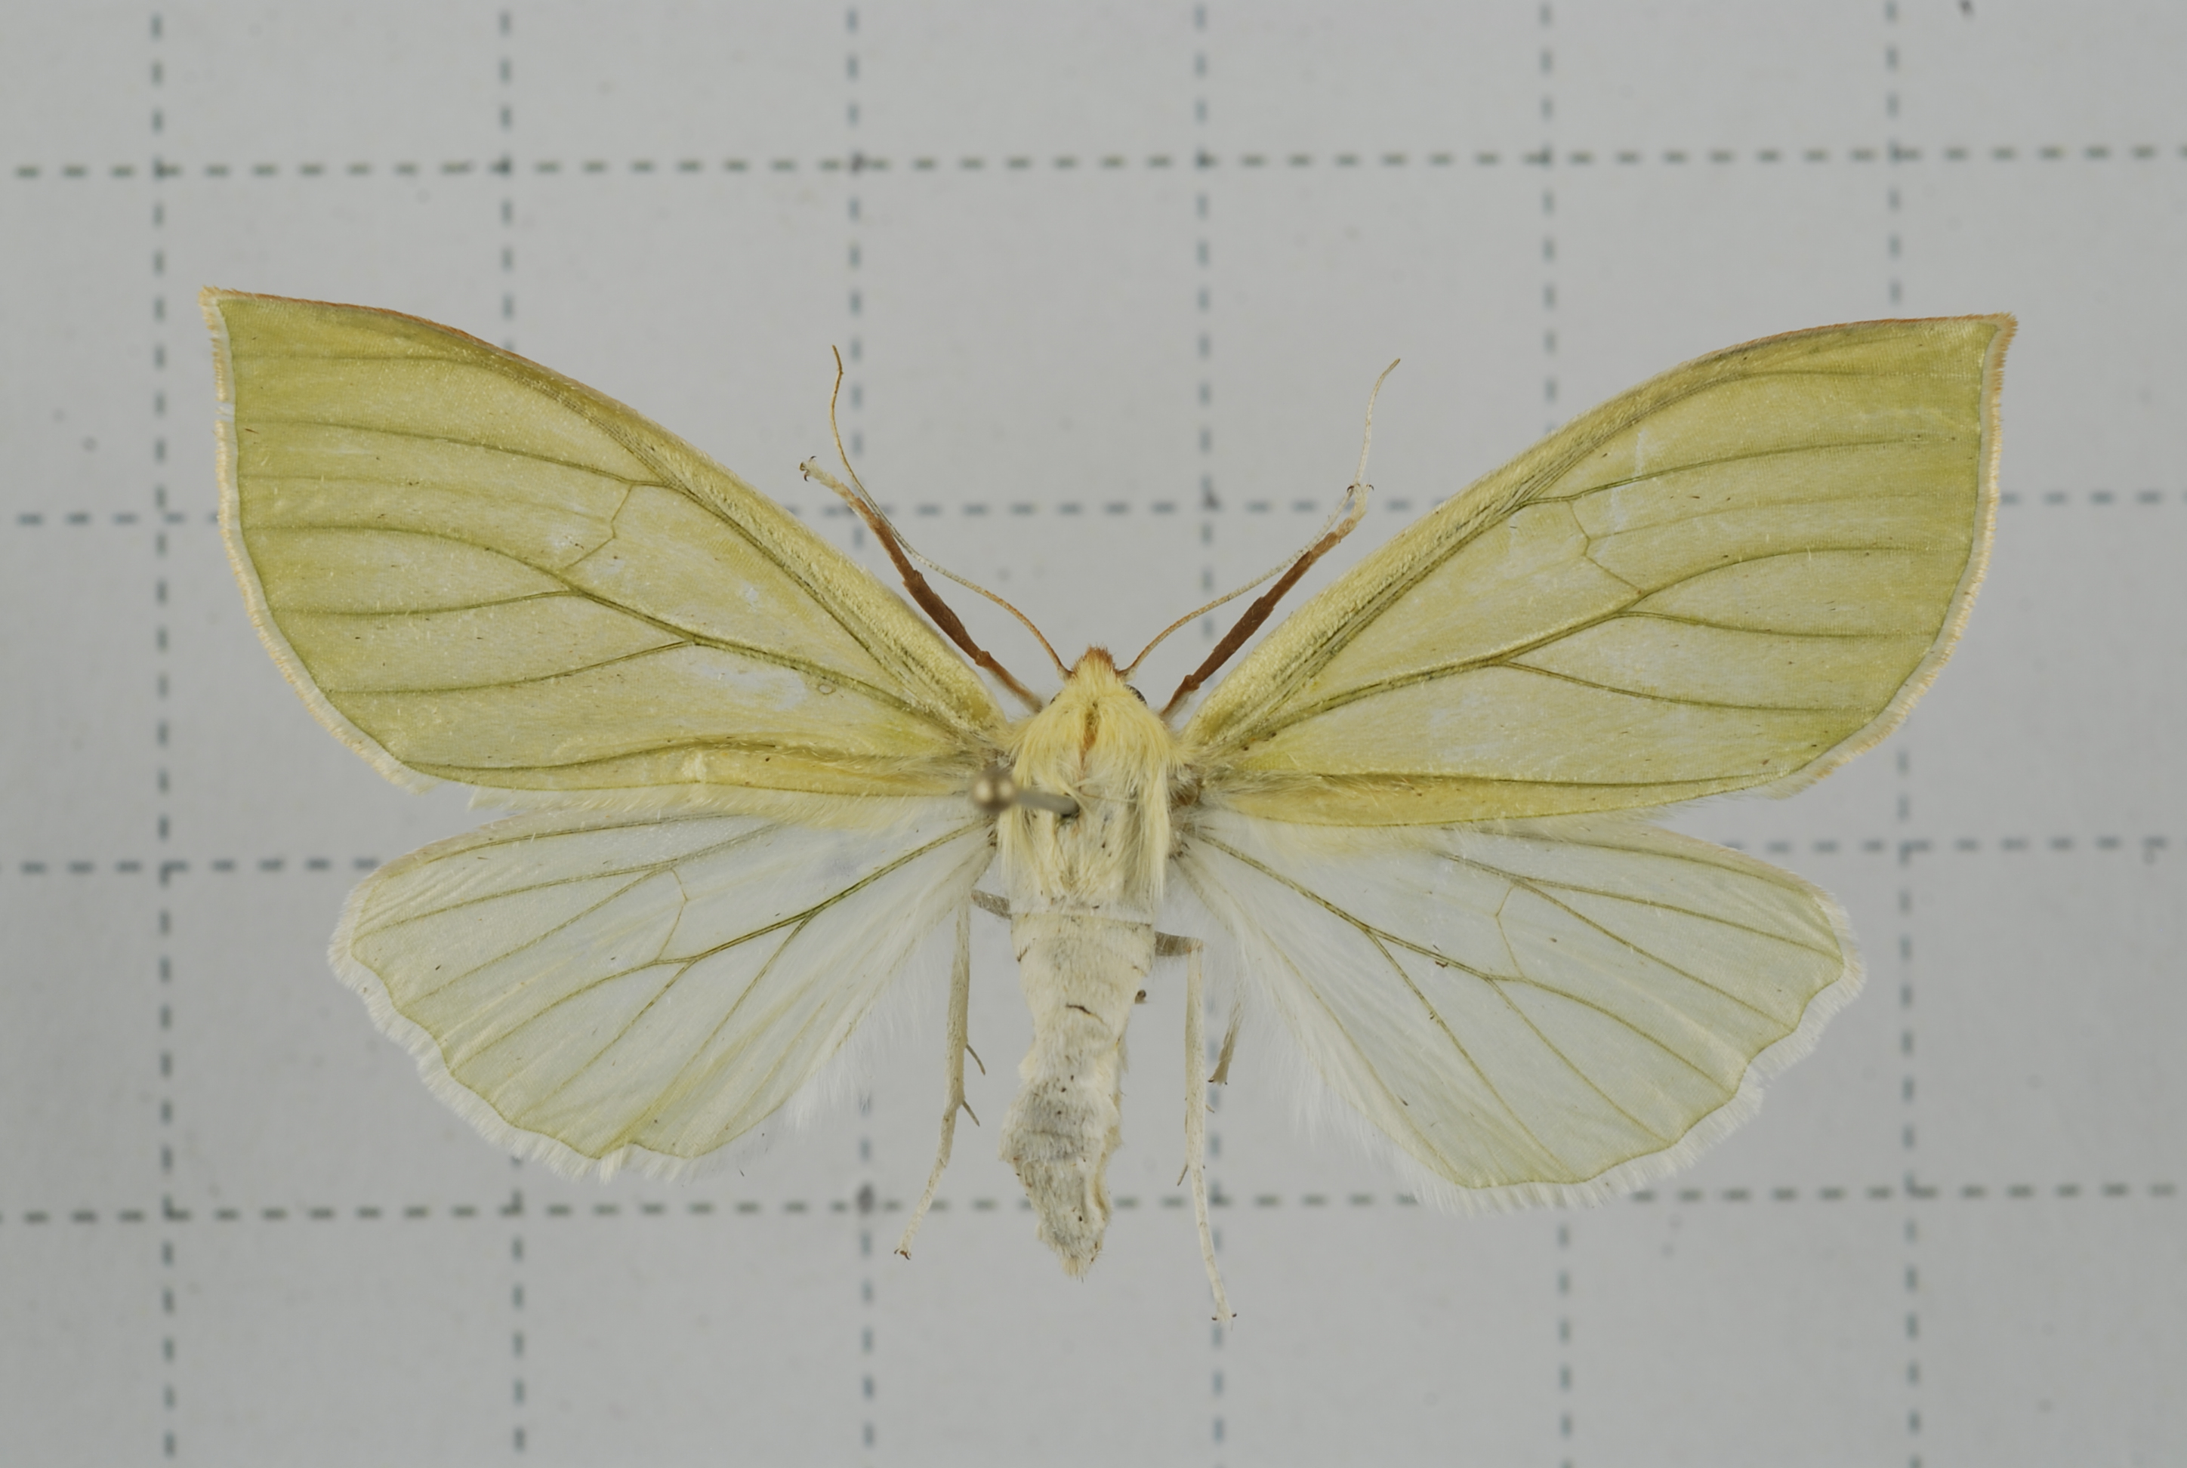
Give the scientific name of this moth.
Doratoptera lutea
